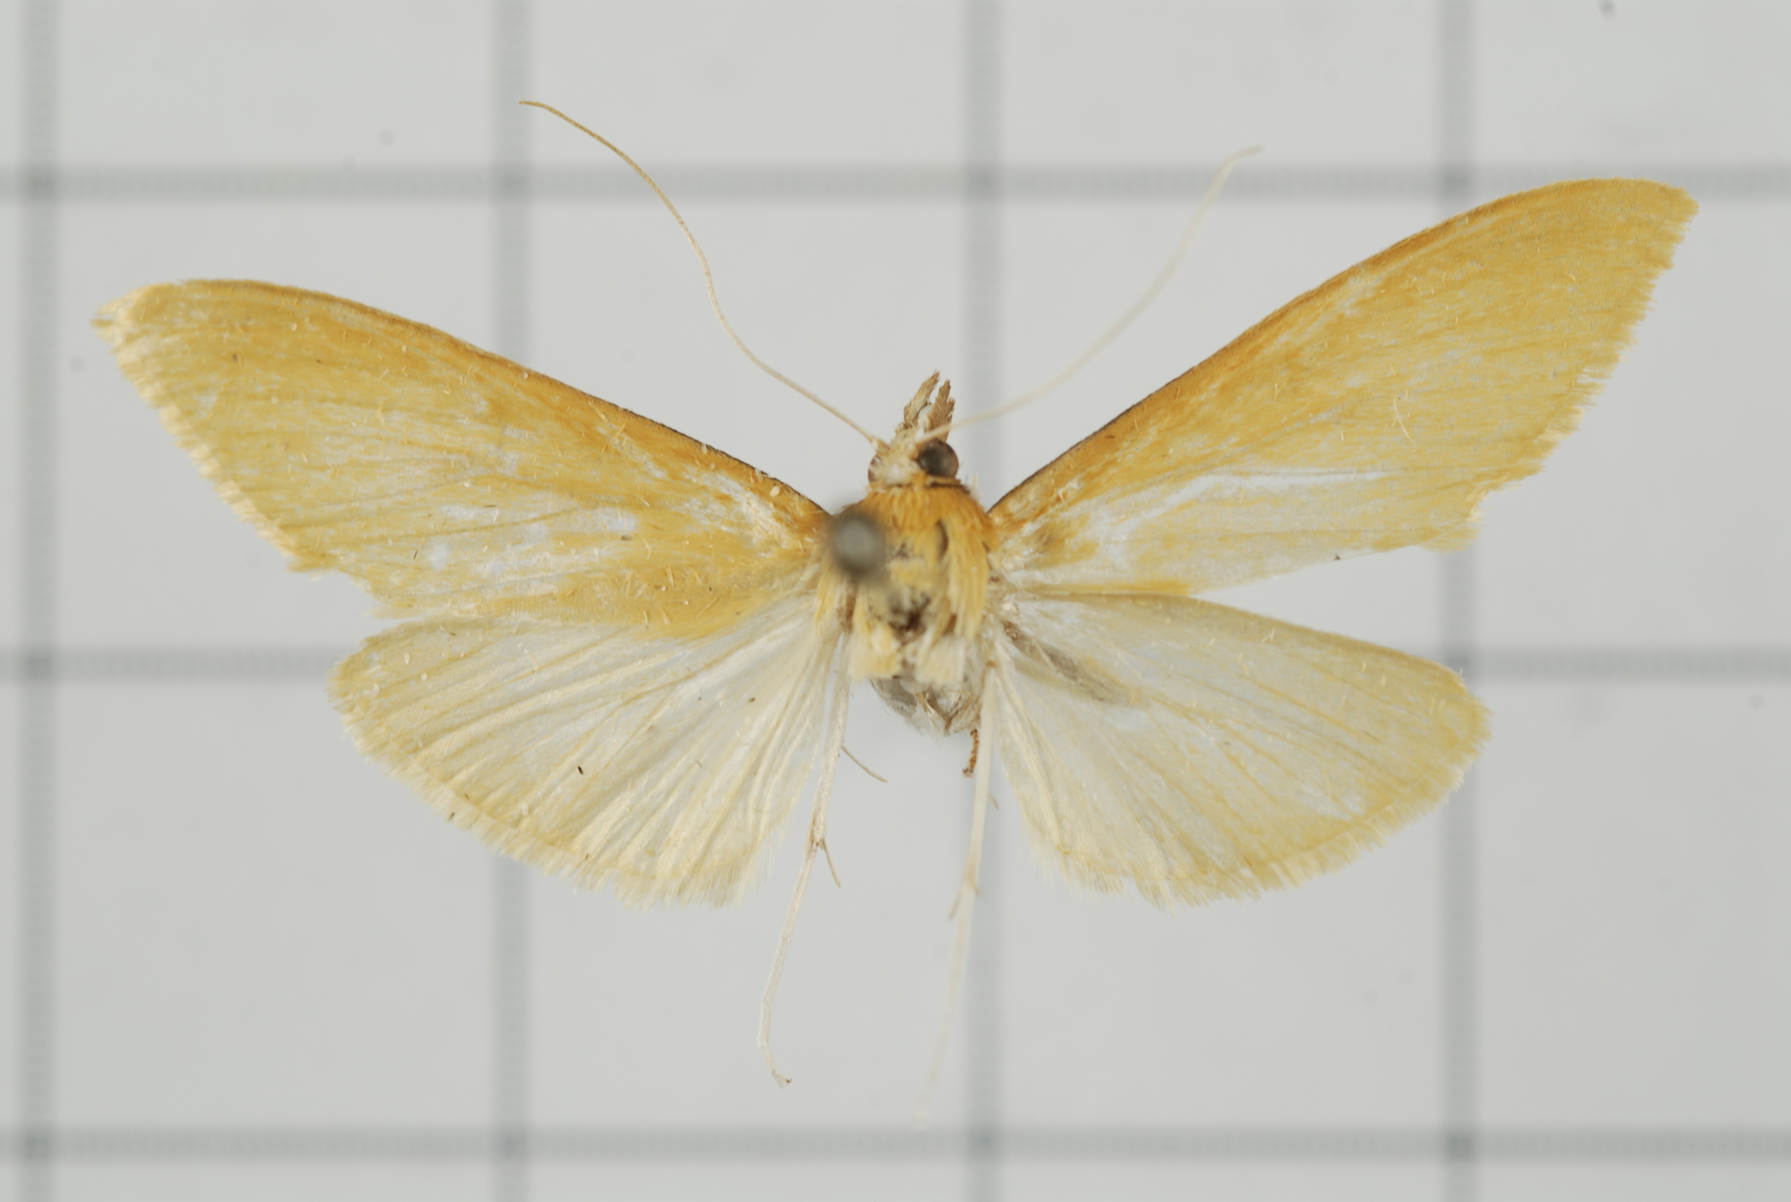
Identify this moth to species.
Circobotys aurealis
